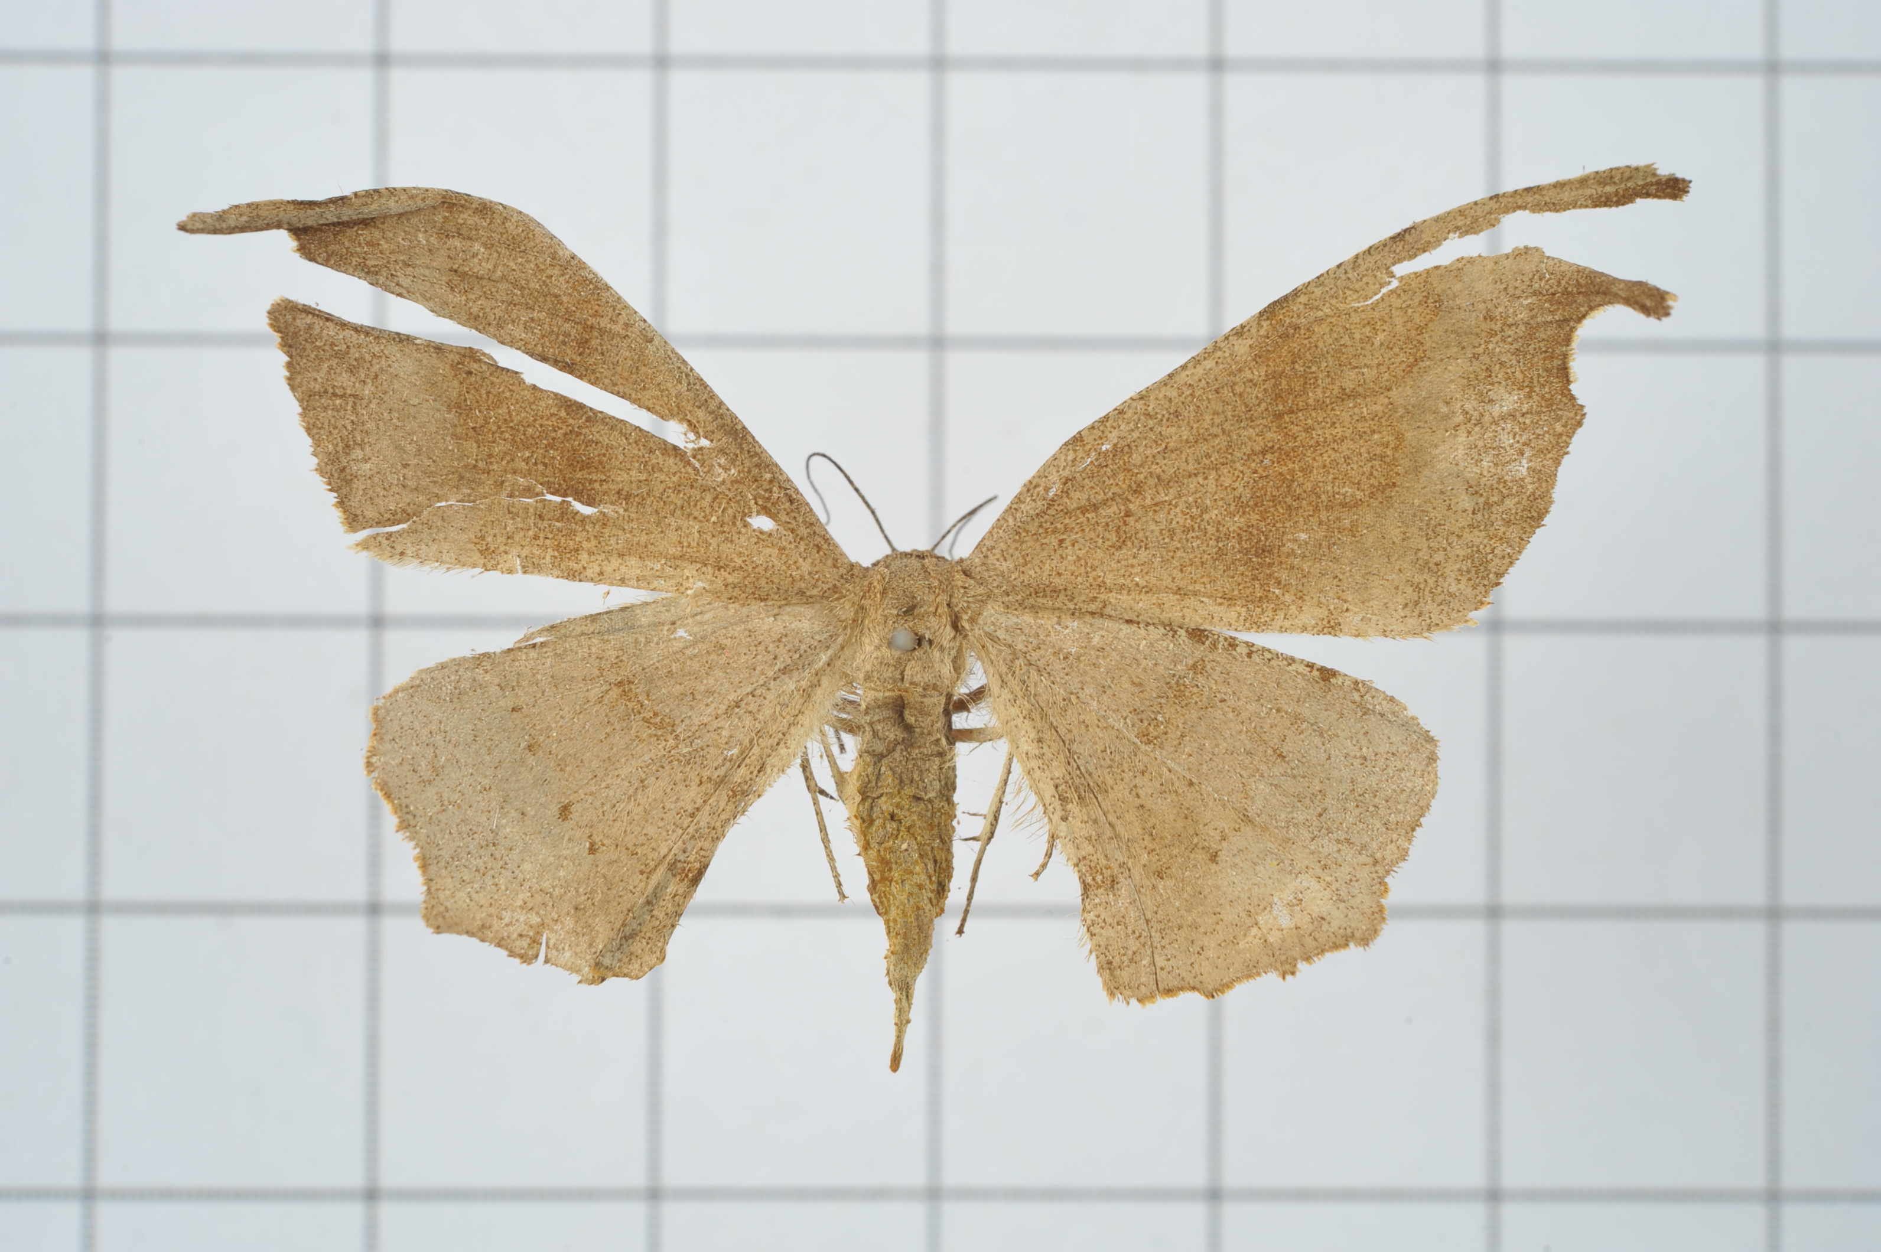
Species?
Hyposidra talaca talaca
